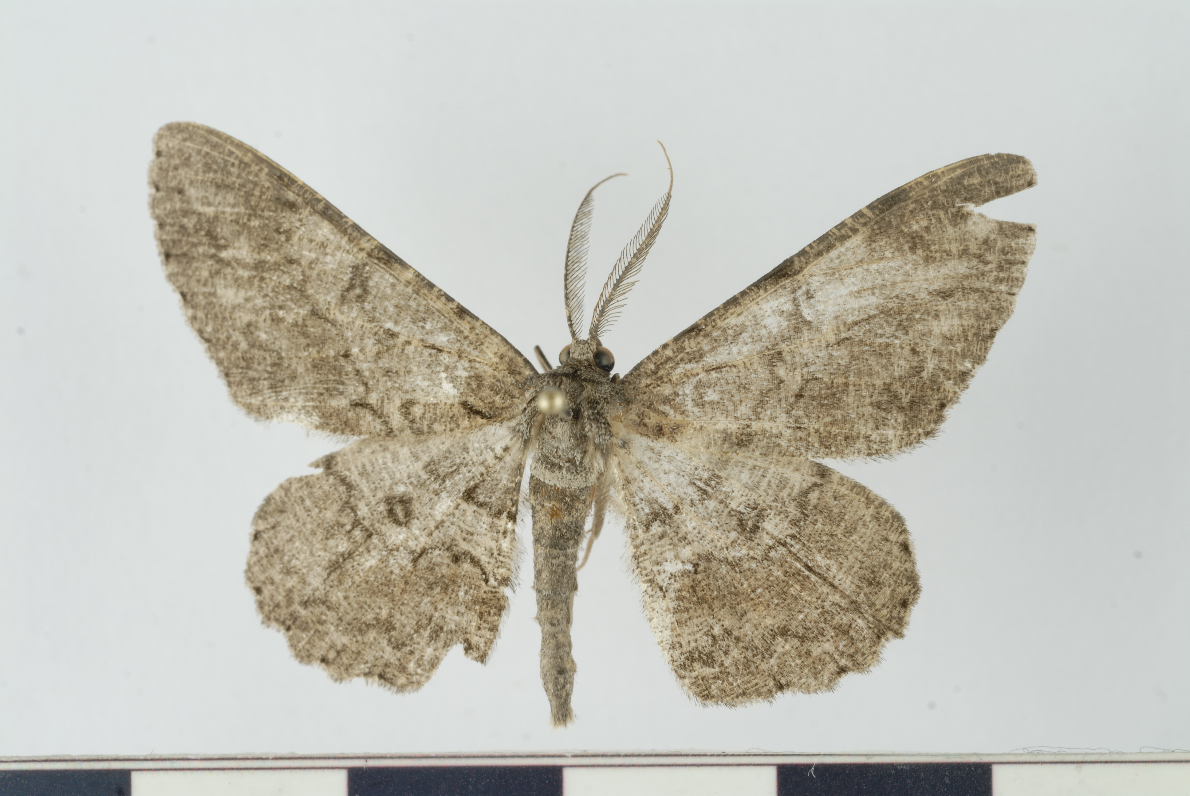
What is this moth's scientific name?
Hypomecis punctinalis glos
